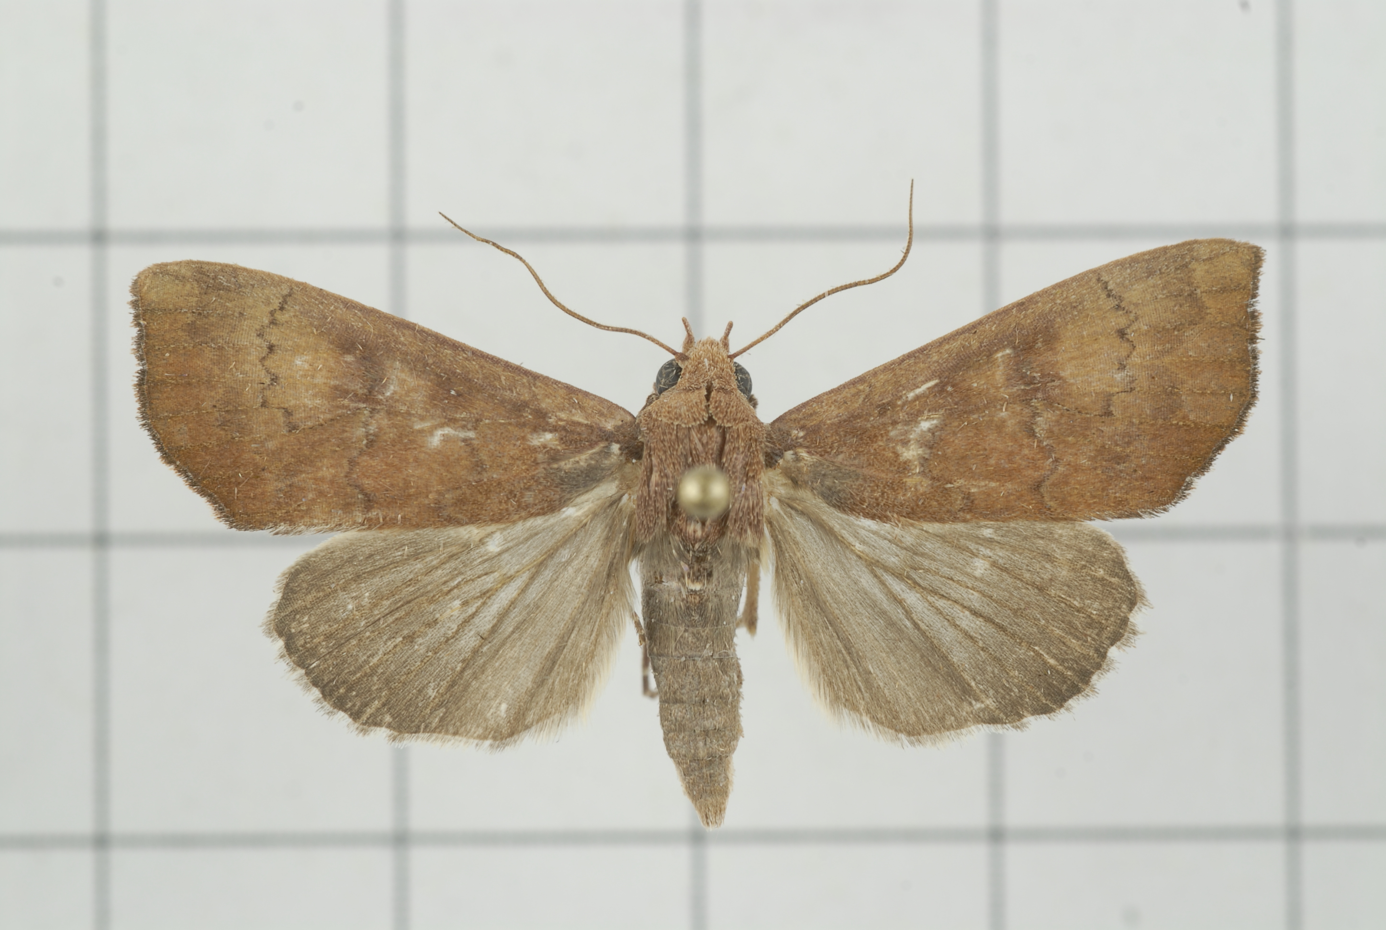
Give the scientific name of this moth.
Rusicada nigritarsis
